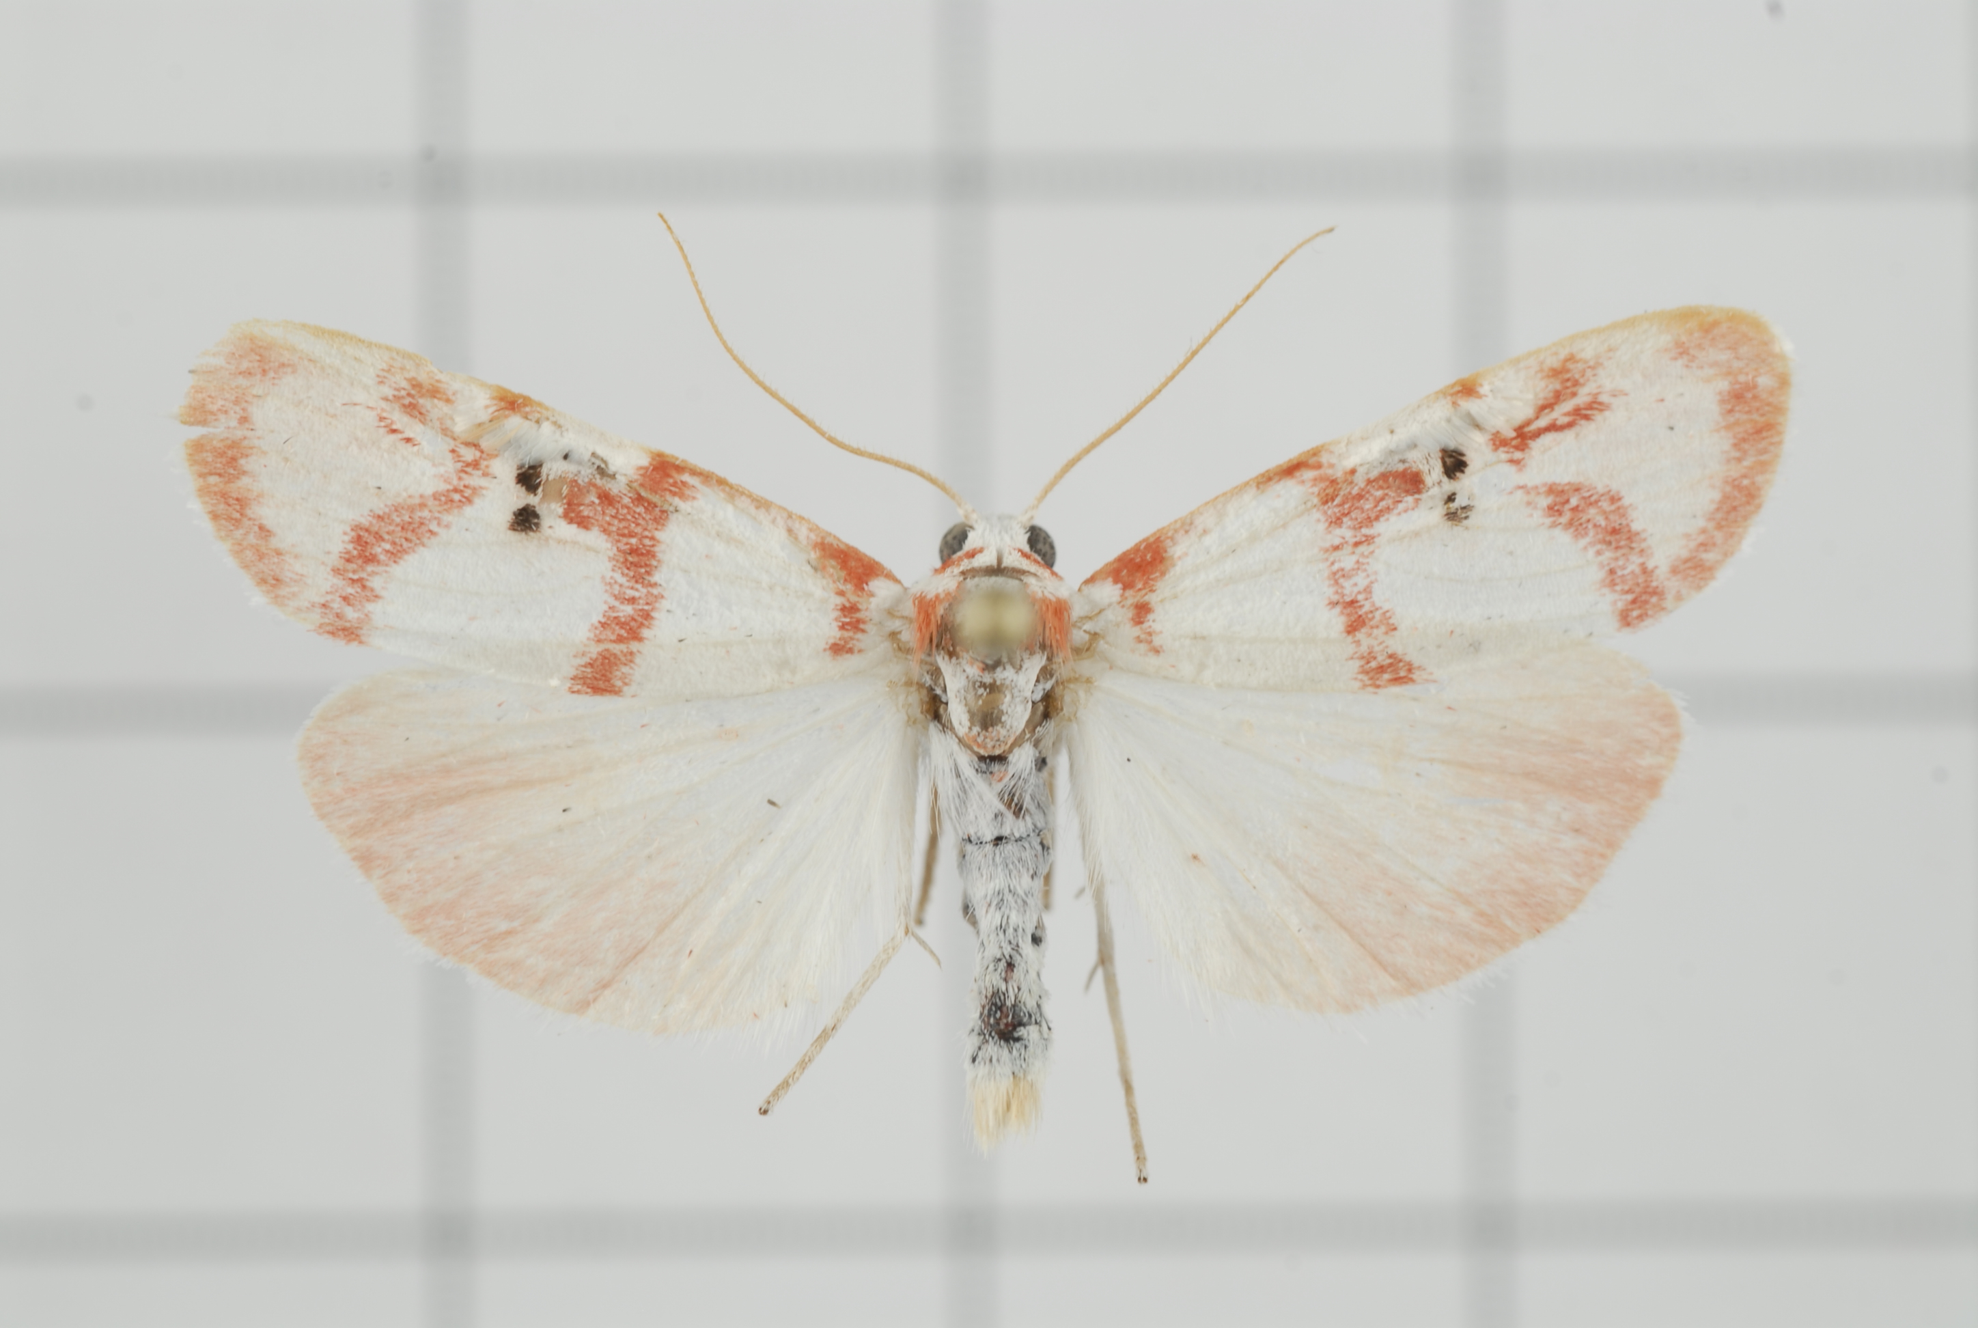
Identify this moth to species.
Cyana hamata hamata
